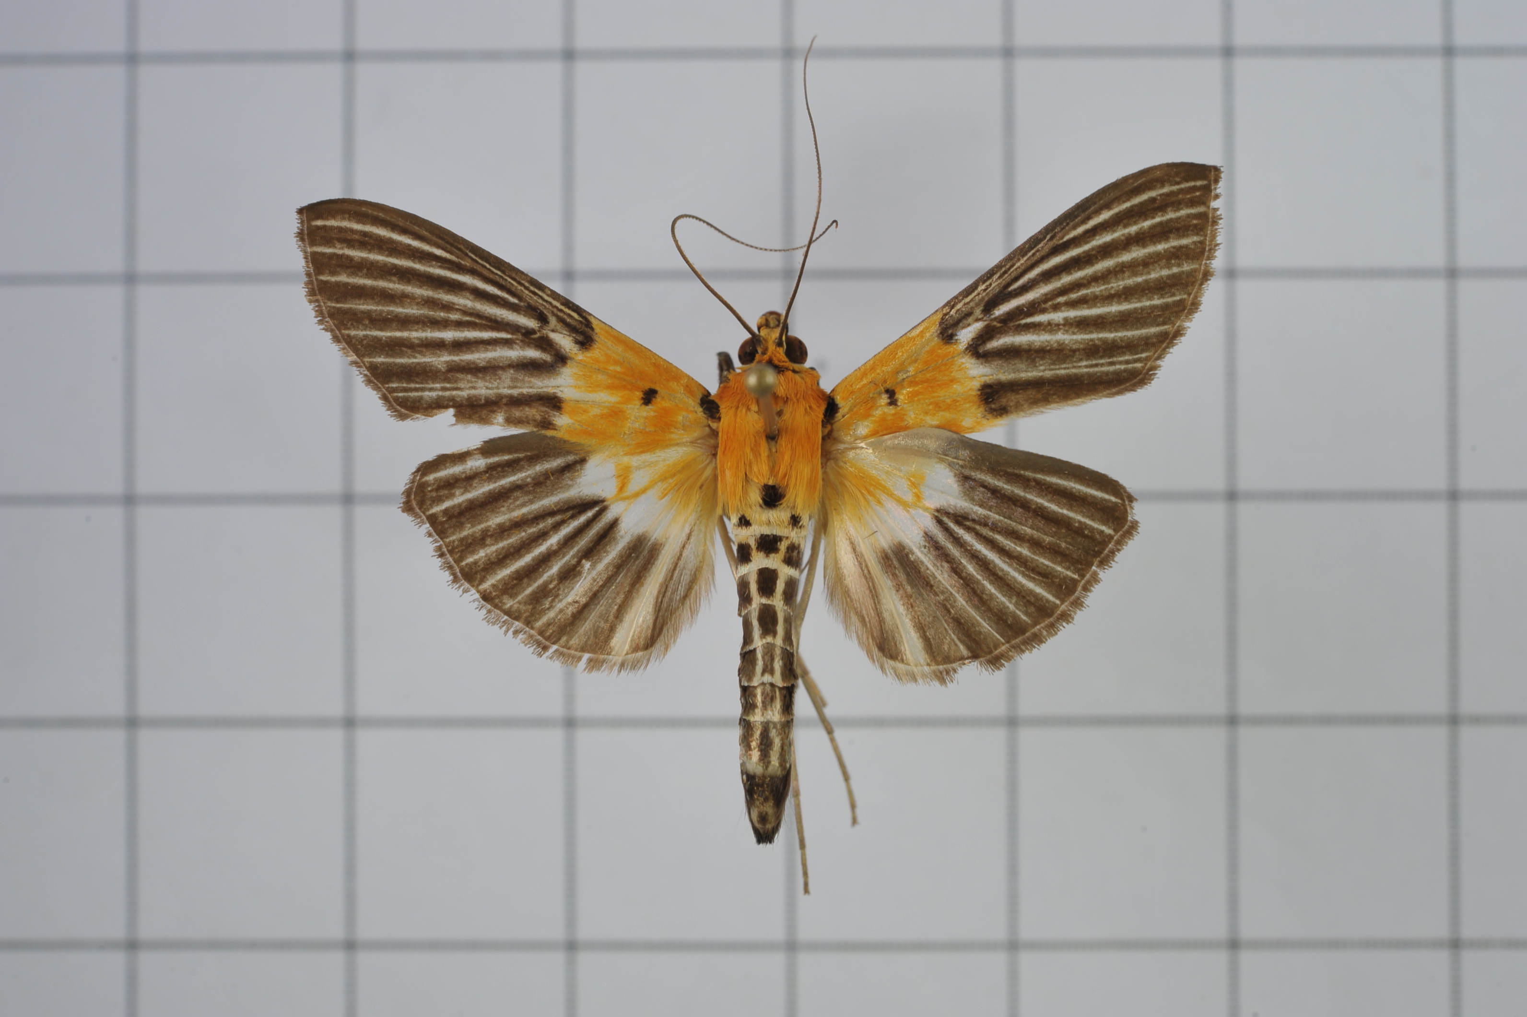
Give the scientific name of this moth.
Nevrina procopia
